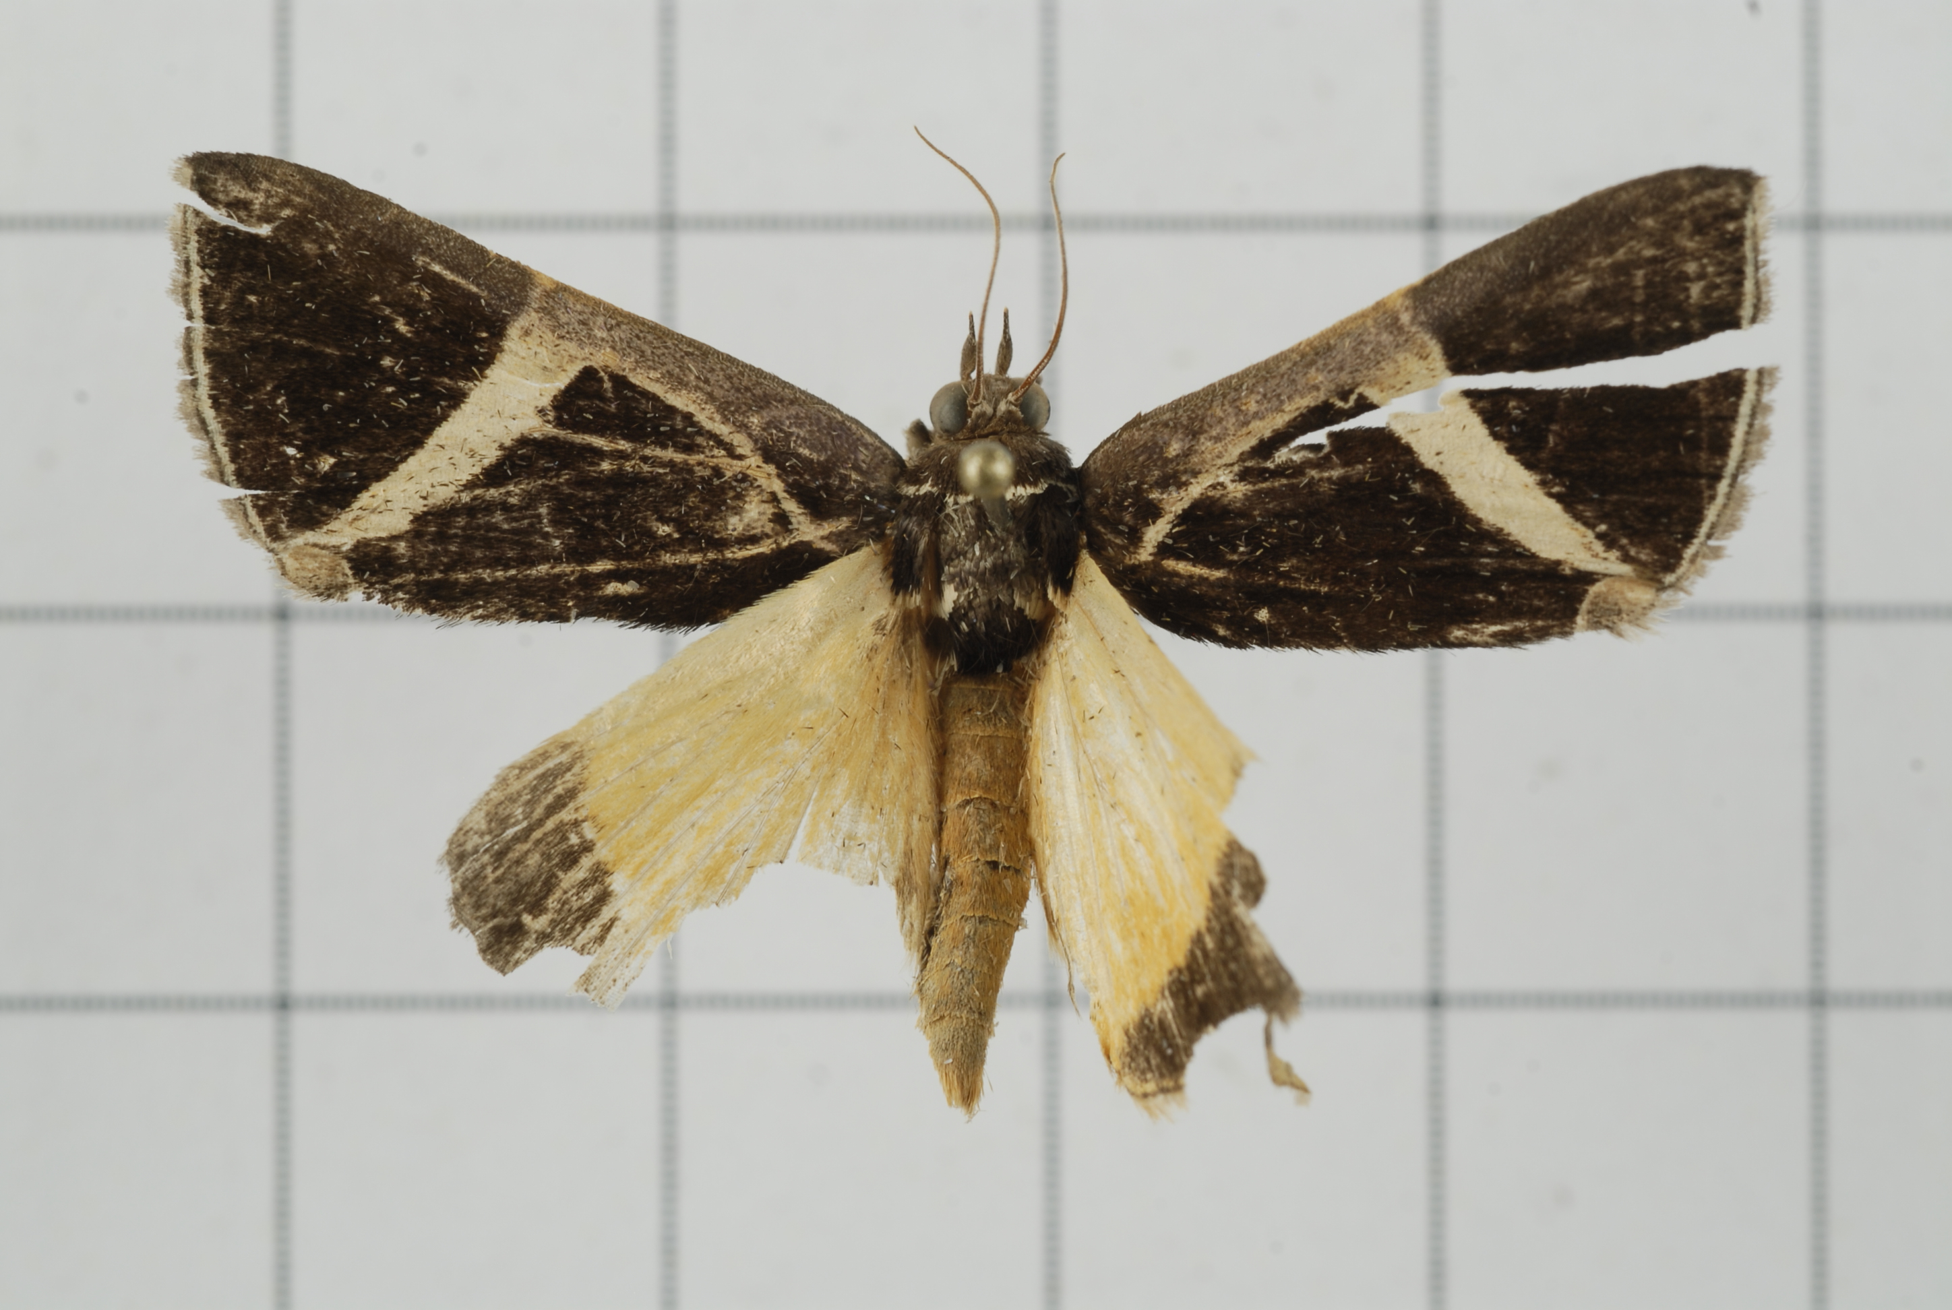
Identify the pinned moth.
Fodina contigua
